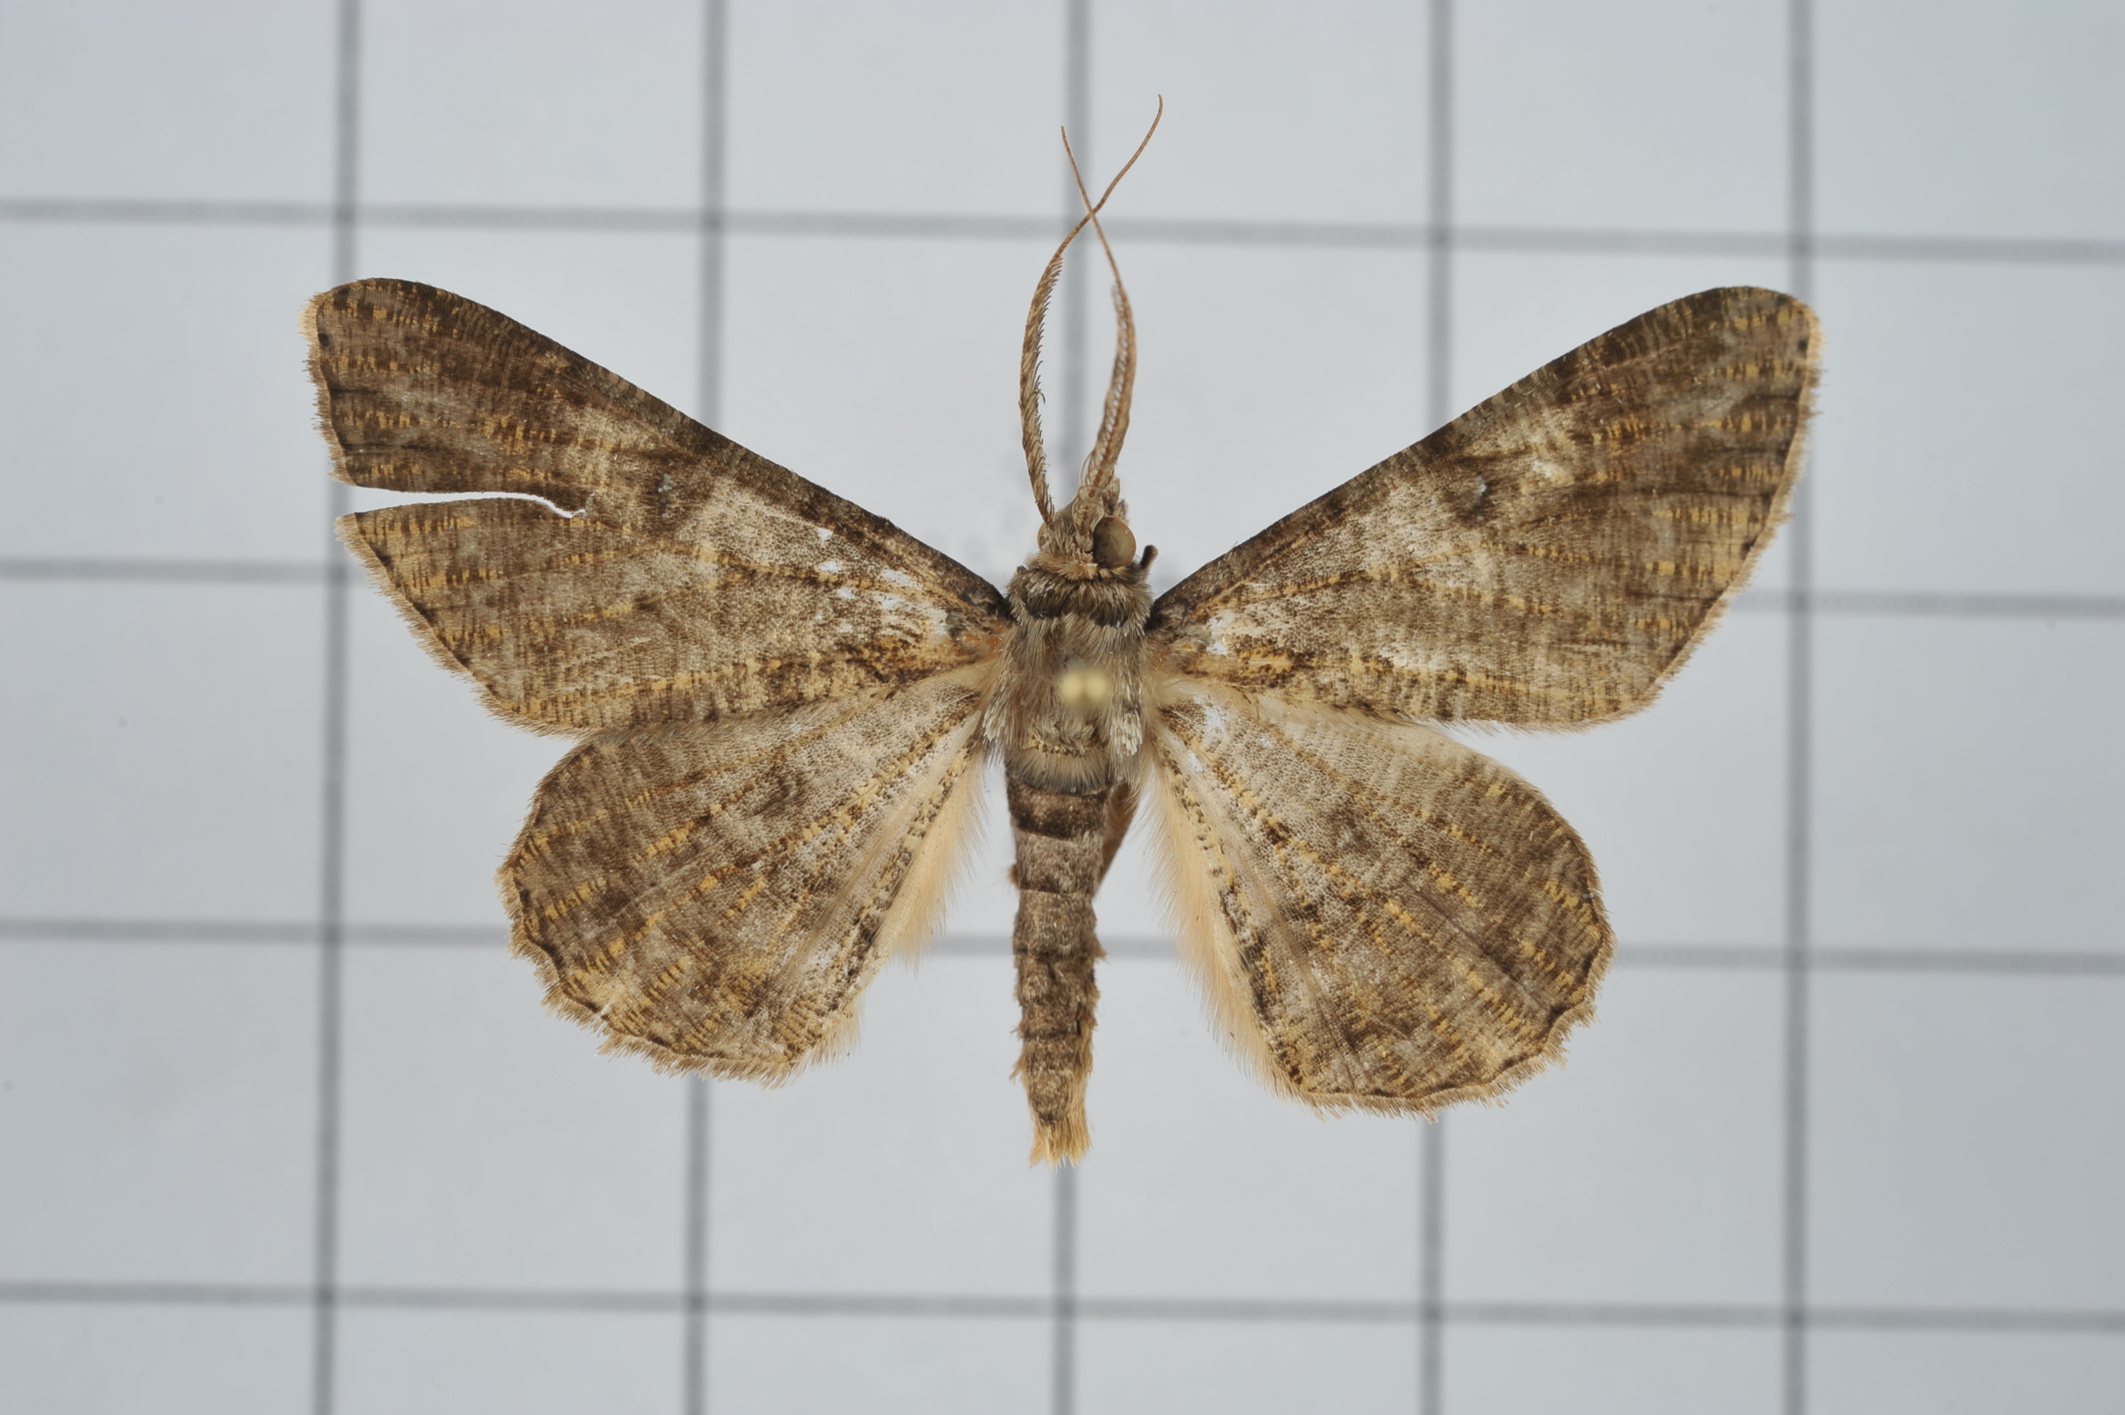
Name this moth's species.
Cleora alienaria
